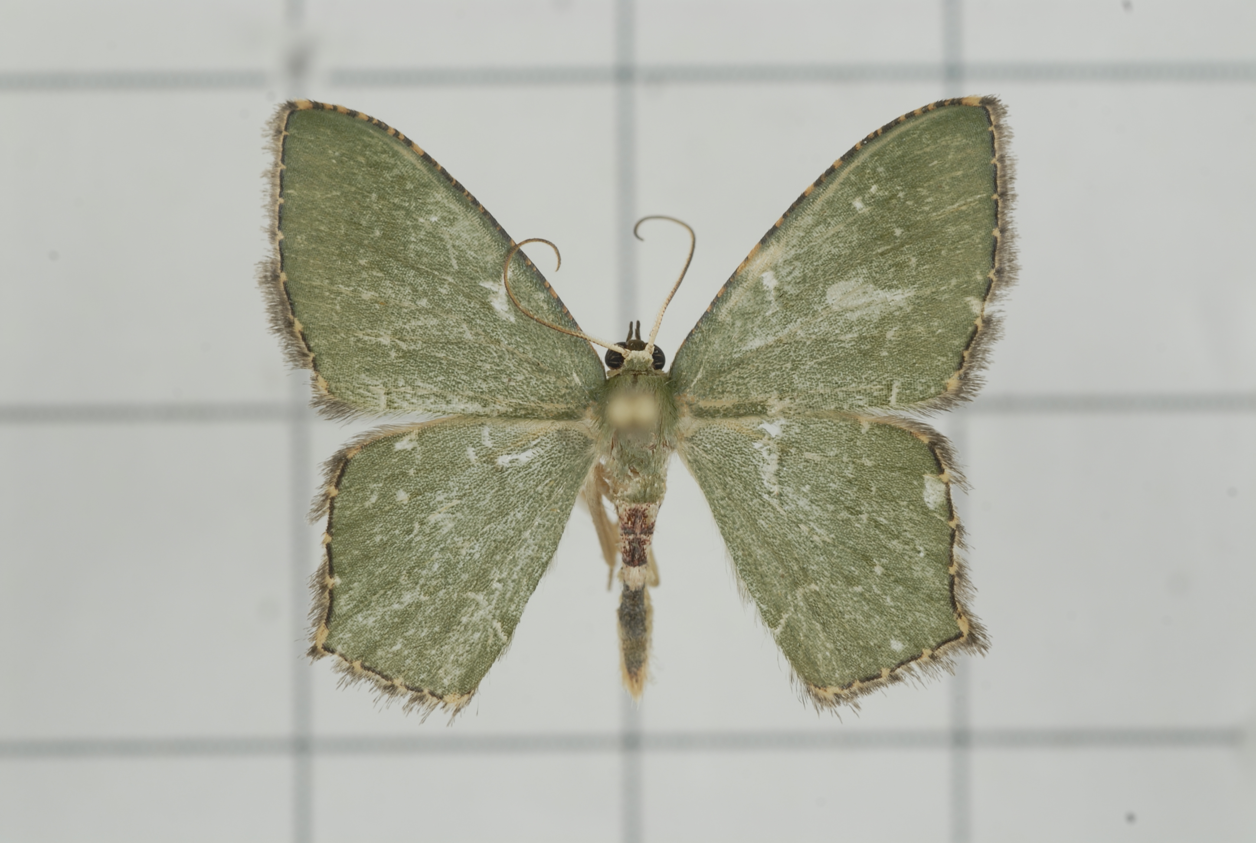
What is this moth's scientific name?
Hemithea pallidimunda
